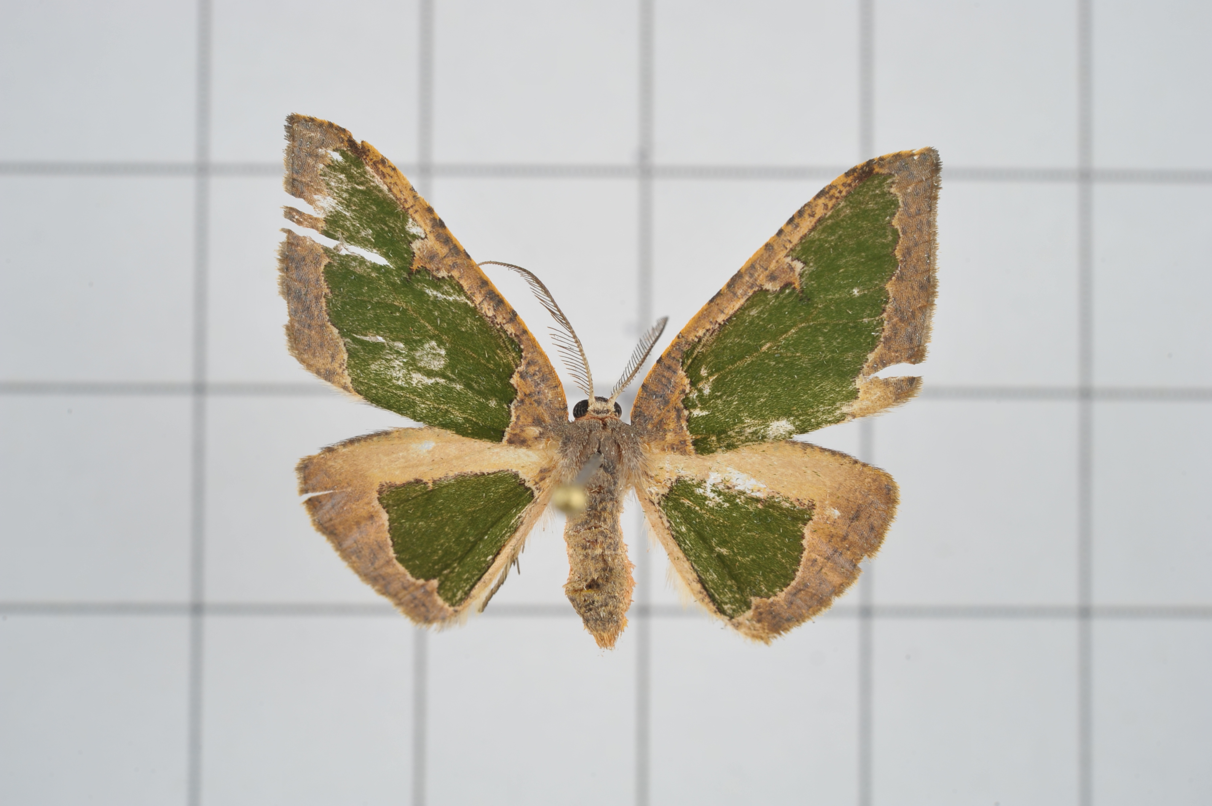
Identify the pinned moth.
Celenna festivaria formosensis
